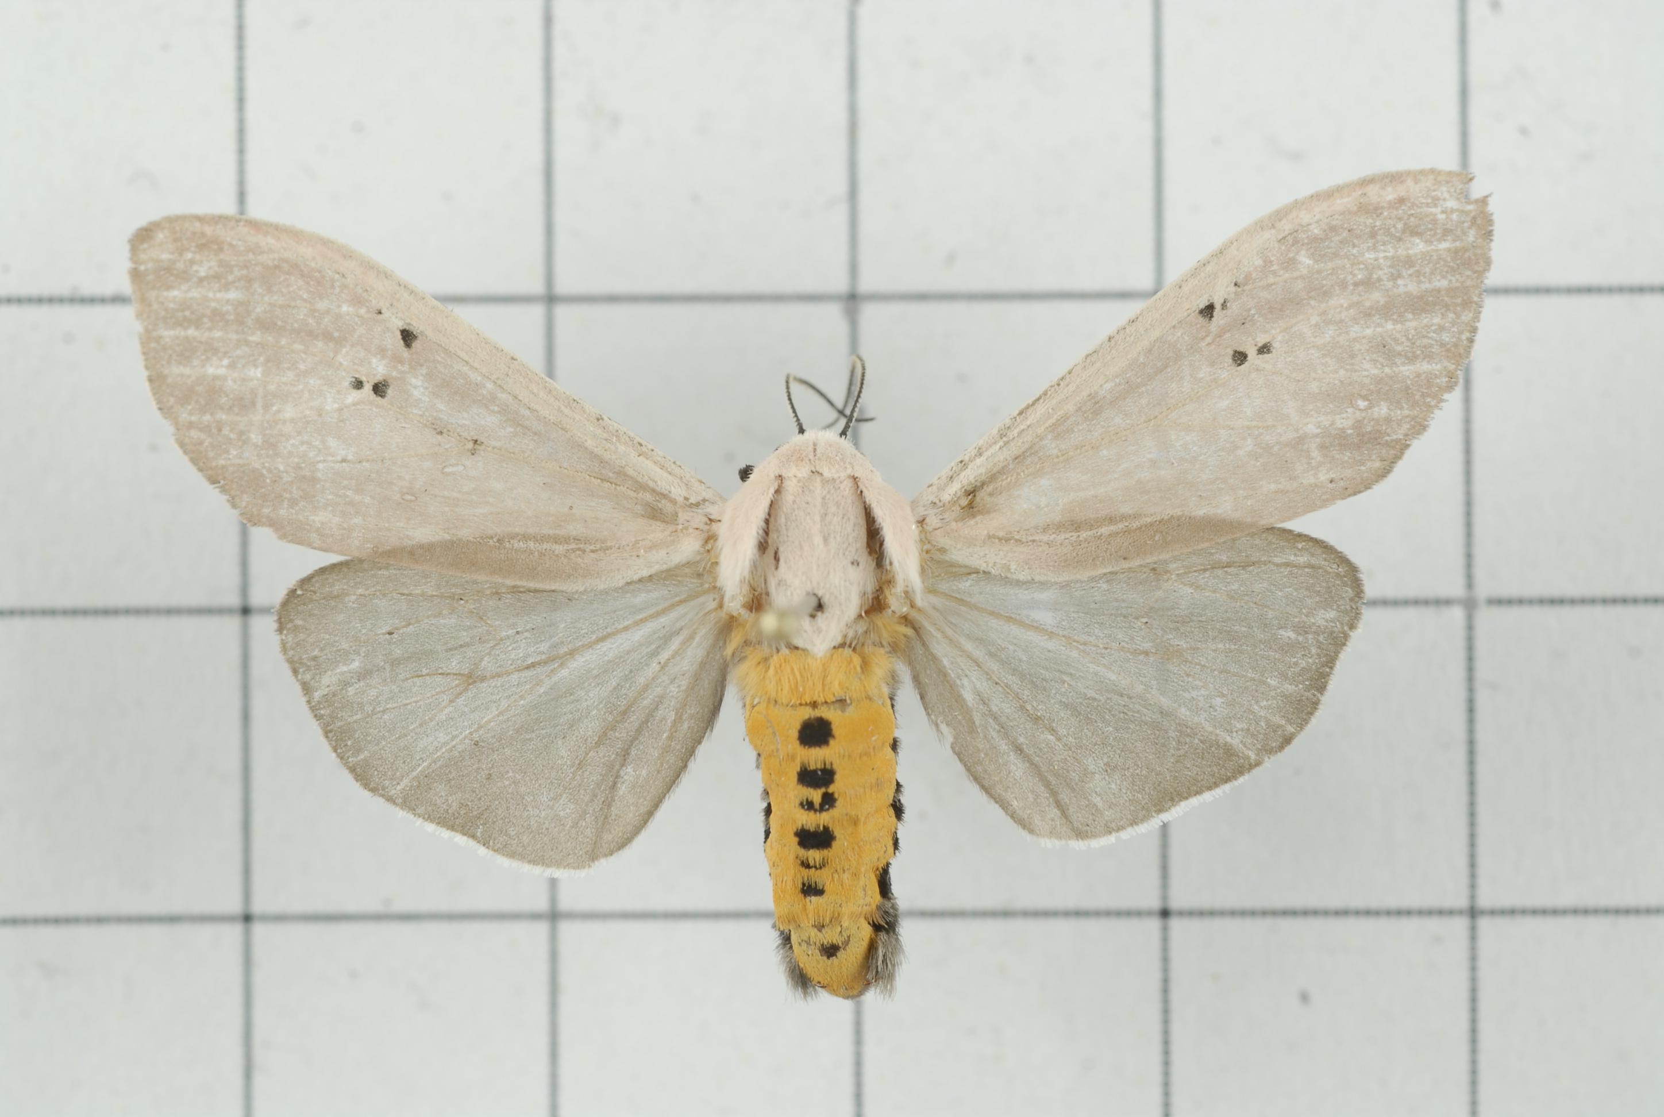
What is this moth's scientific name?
Creatonotos transiens koni
